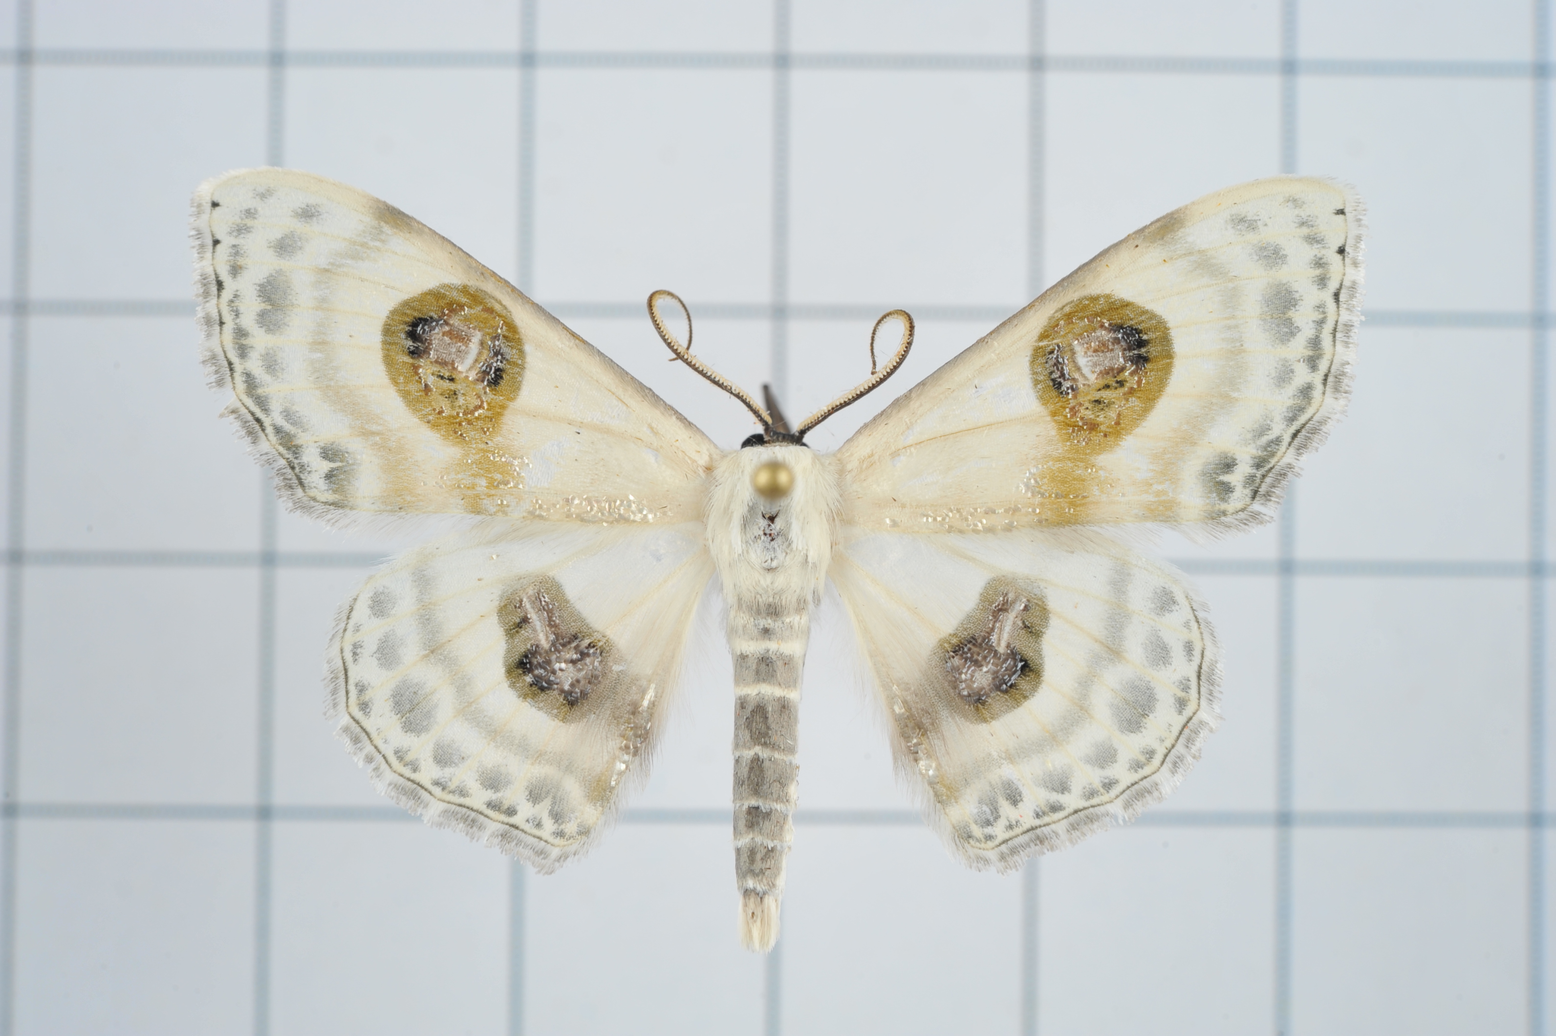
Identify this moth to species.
Problepsis crassinotata
